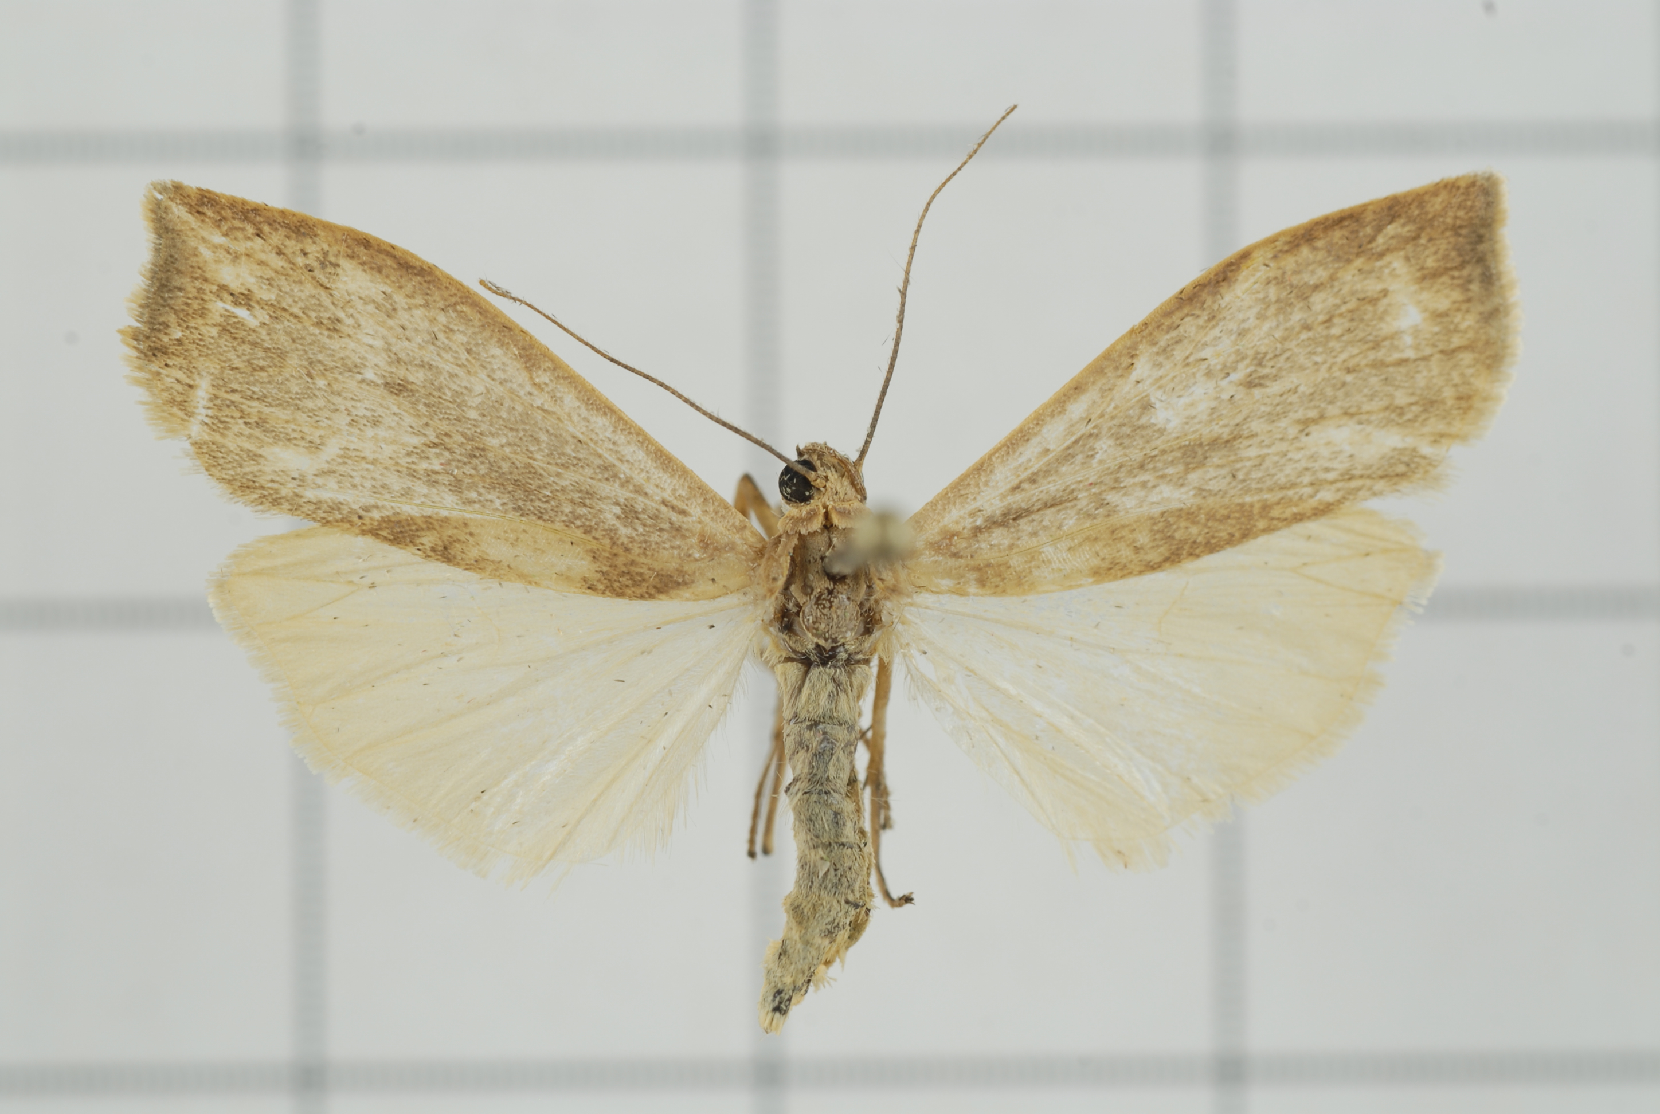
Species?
Nishada formosibia
